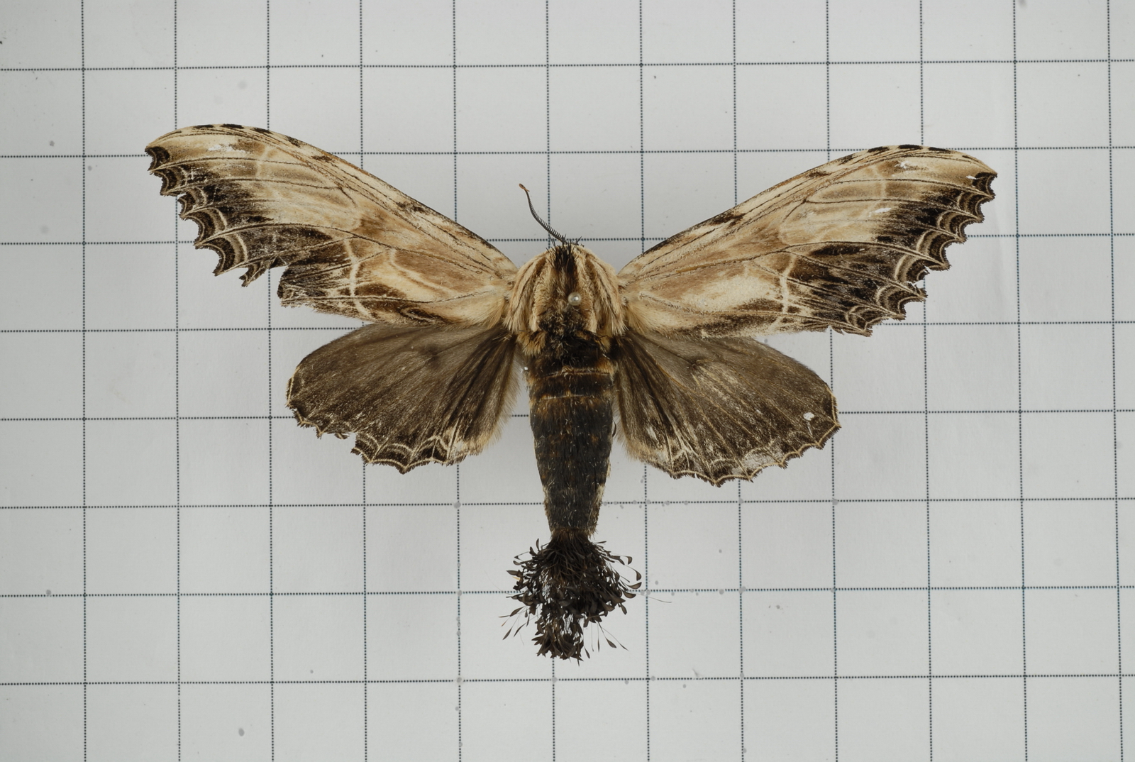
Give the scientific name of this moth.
Dudusa sphingiformis
